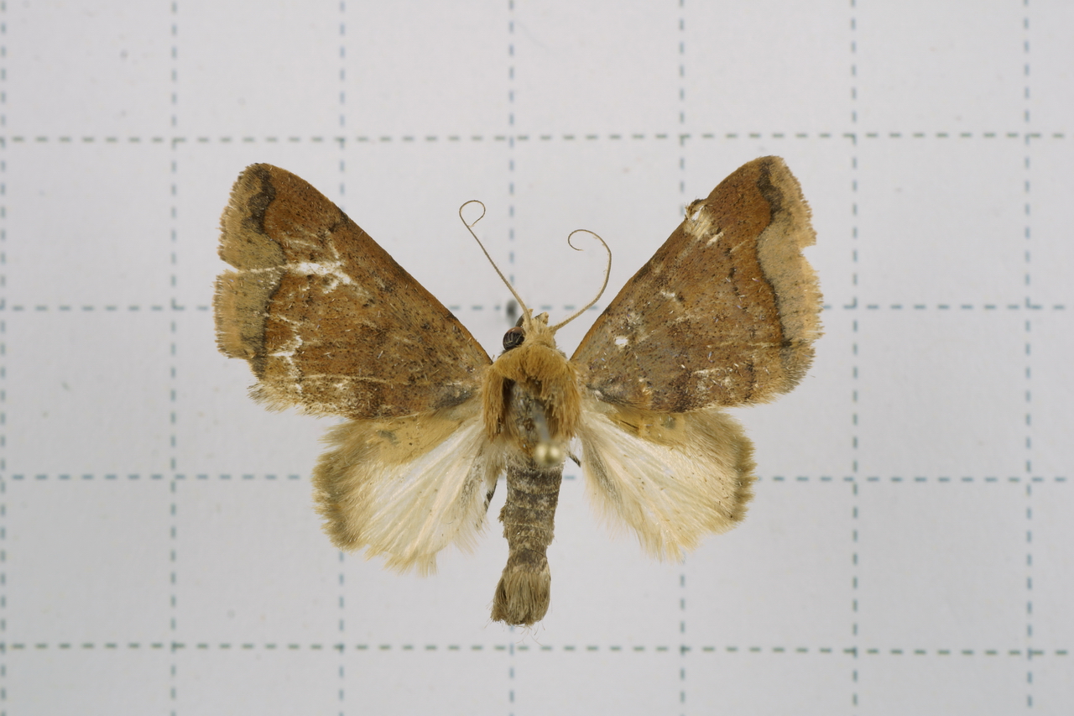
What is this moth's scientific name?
Bocula diffisa
